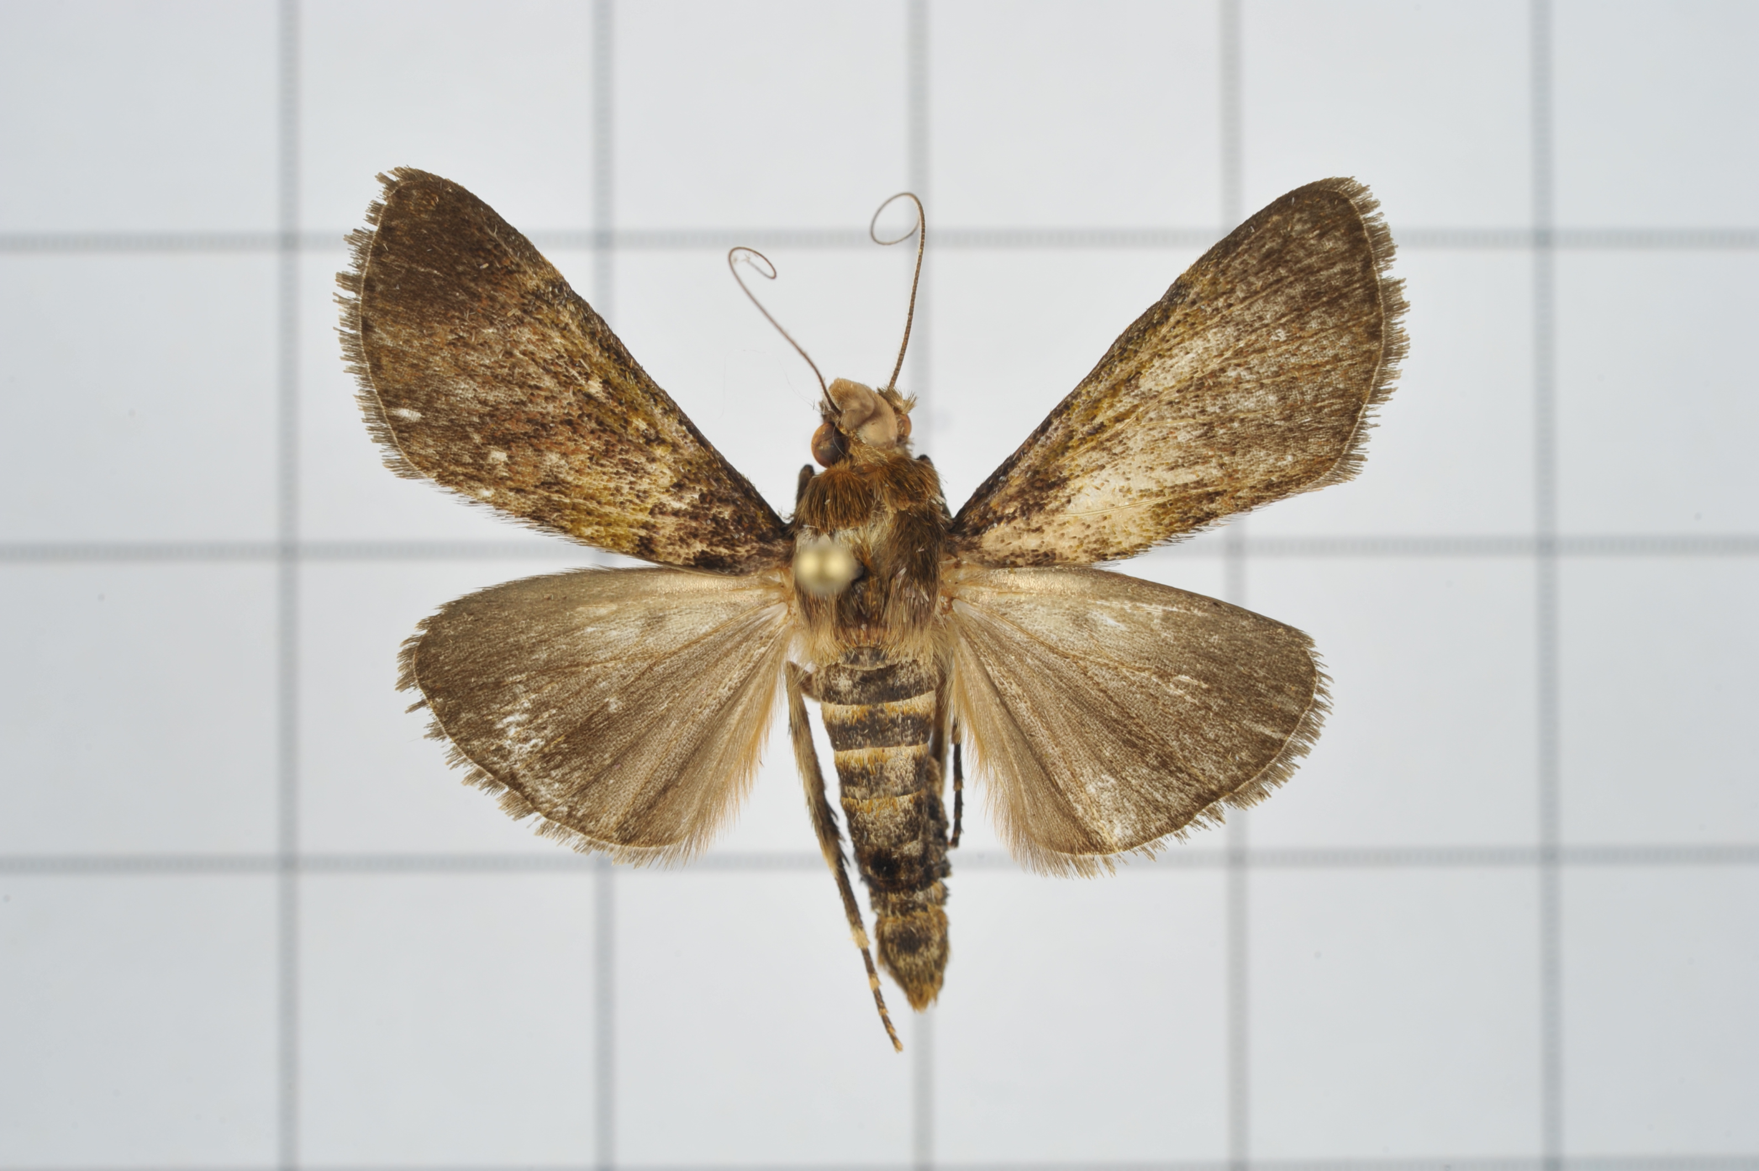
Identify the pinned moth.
Teliphasa nubilosa
